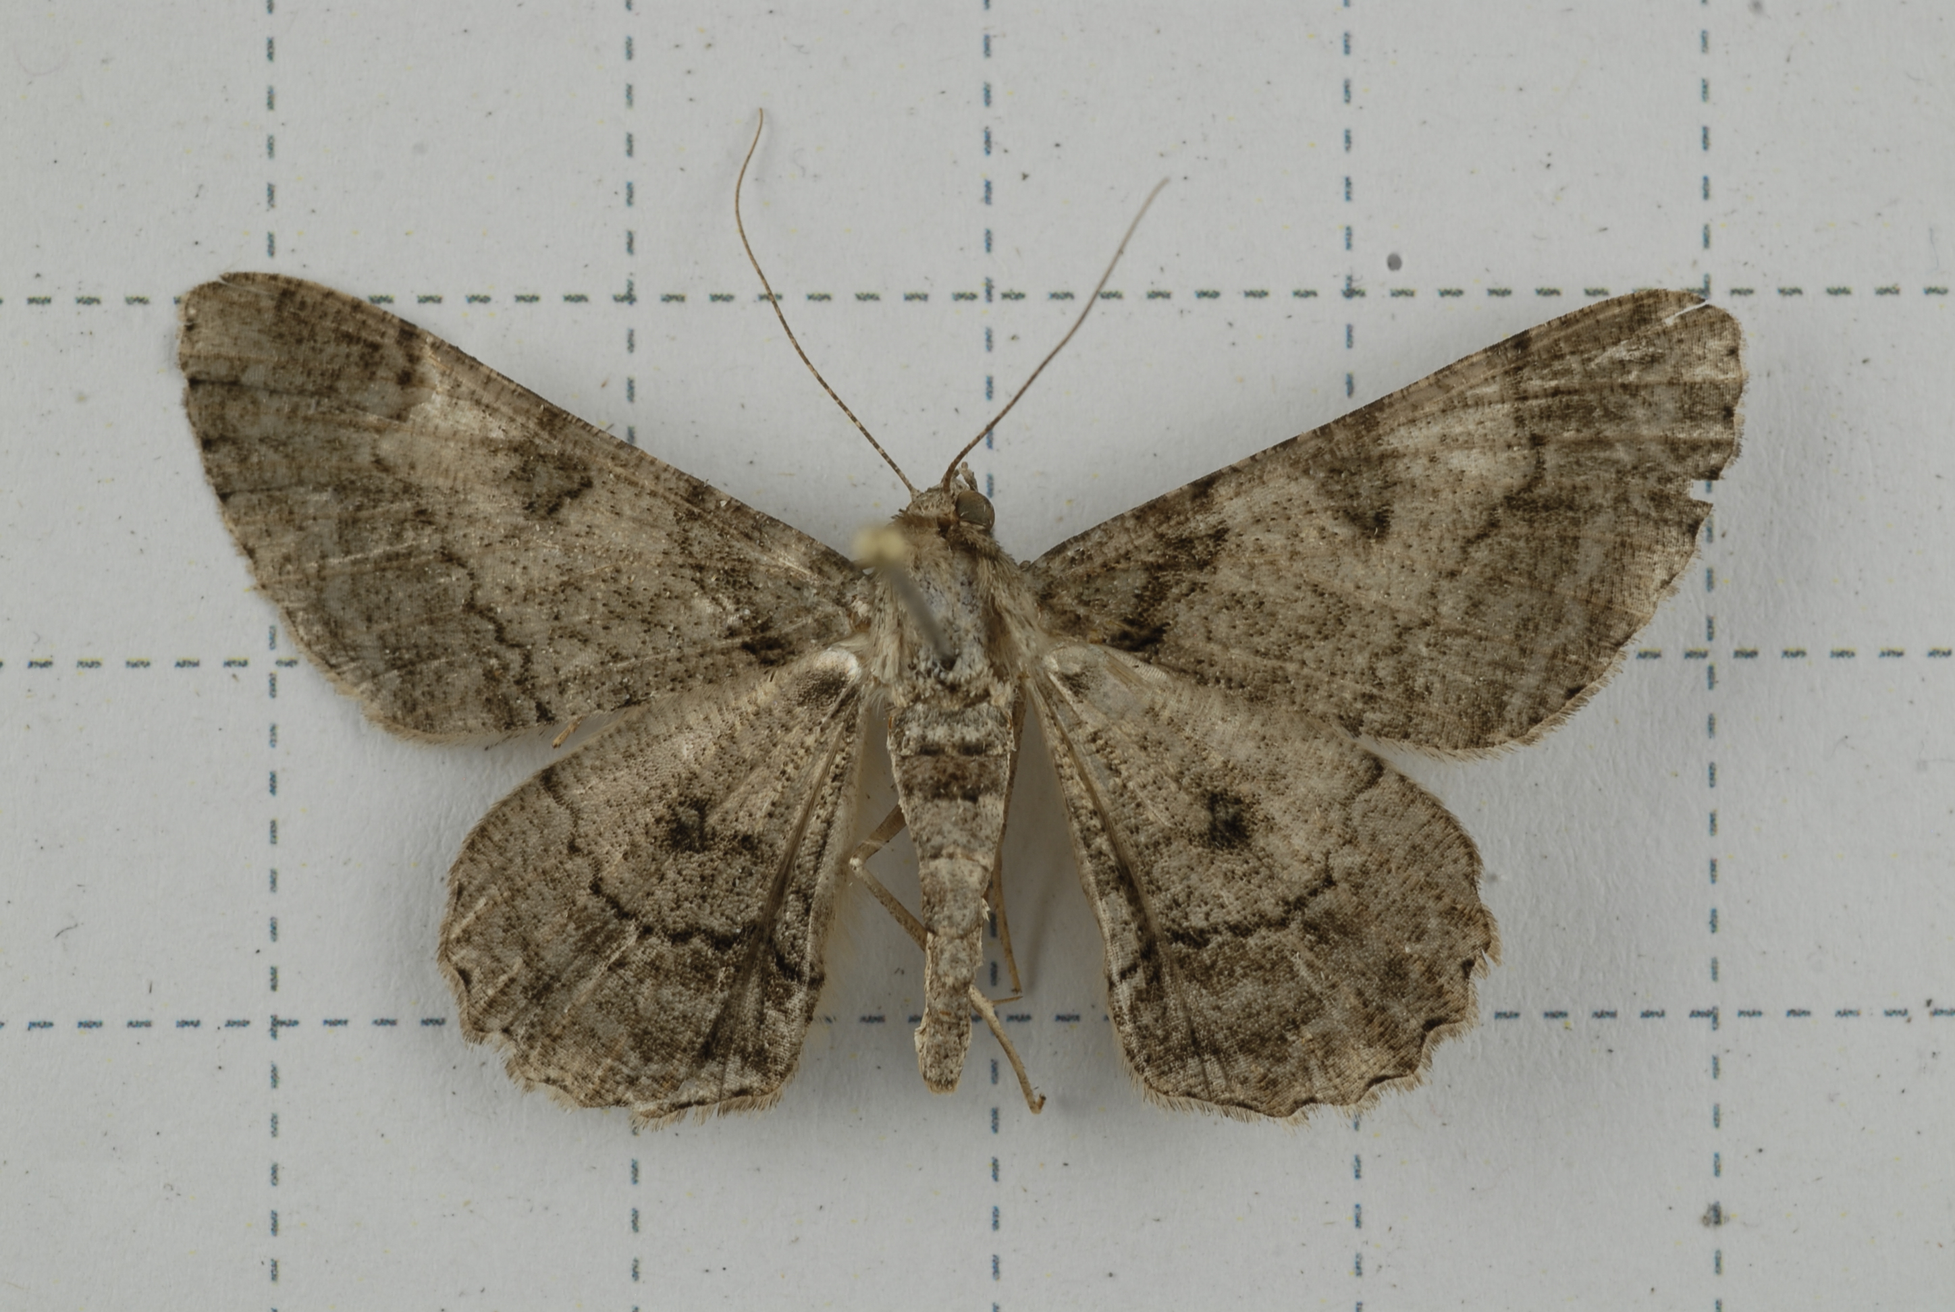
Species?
Cleora repulsaria repulsaria
